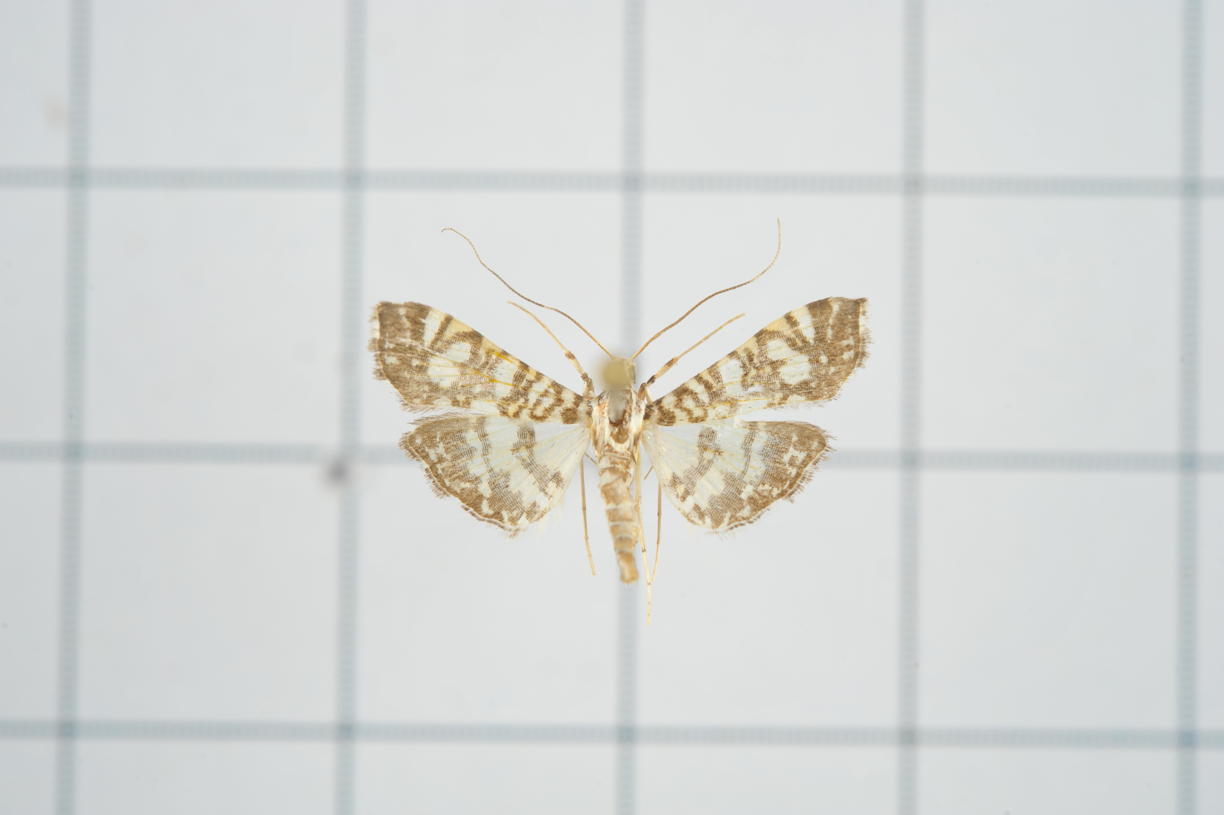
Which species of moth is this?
Chabulina onychinalis
